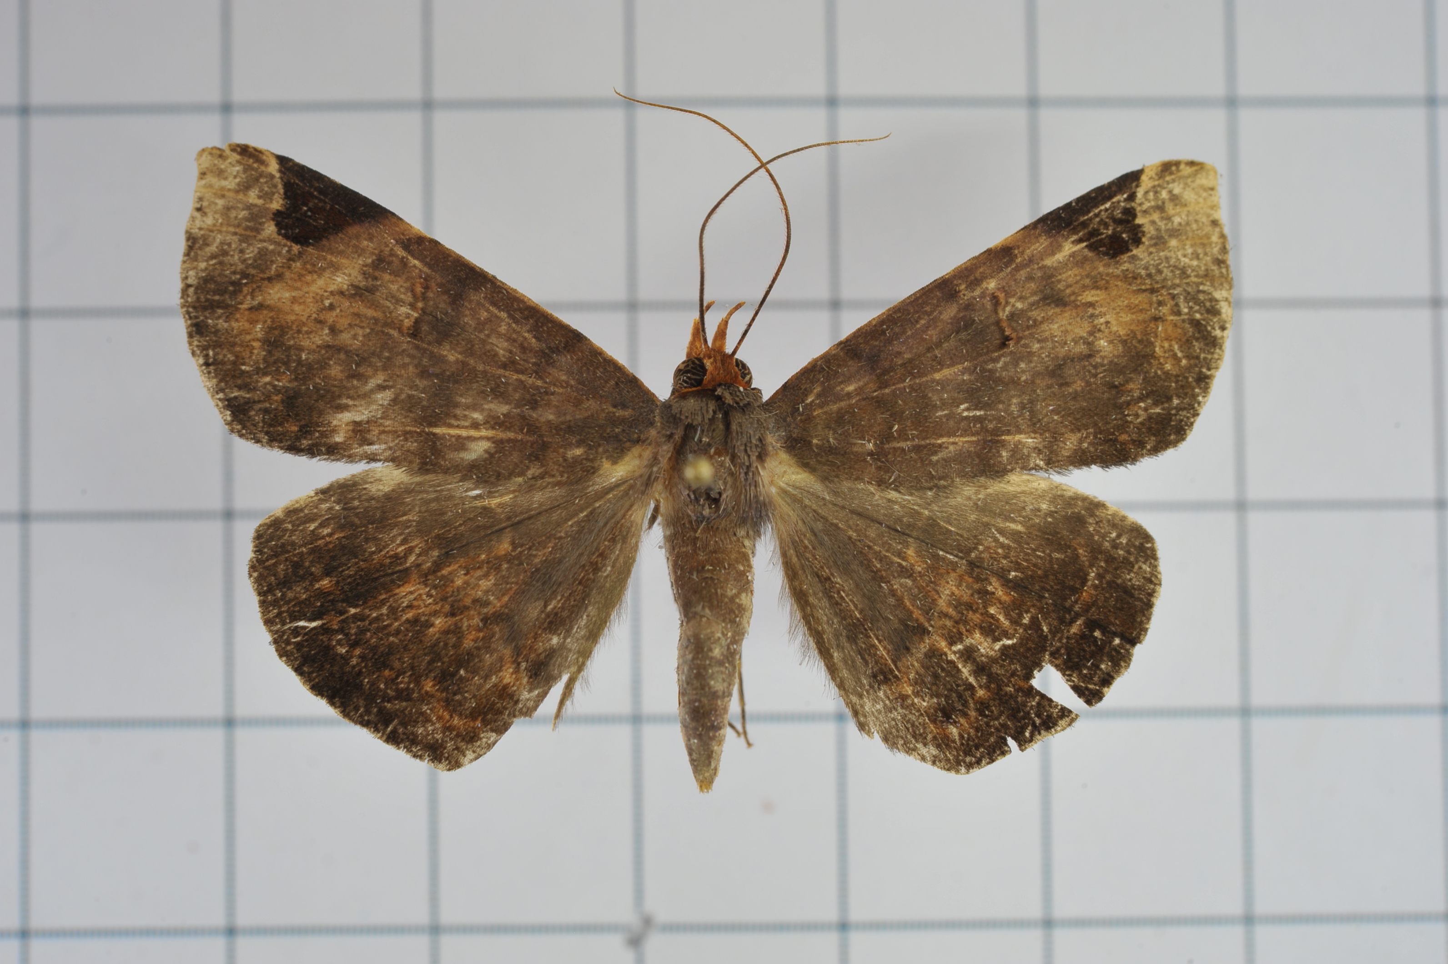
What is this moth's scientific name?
Mecodina praecipua
